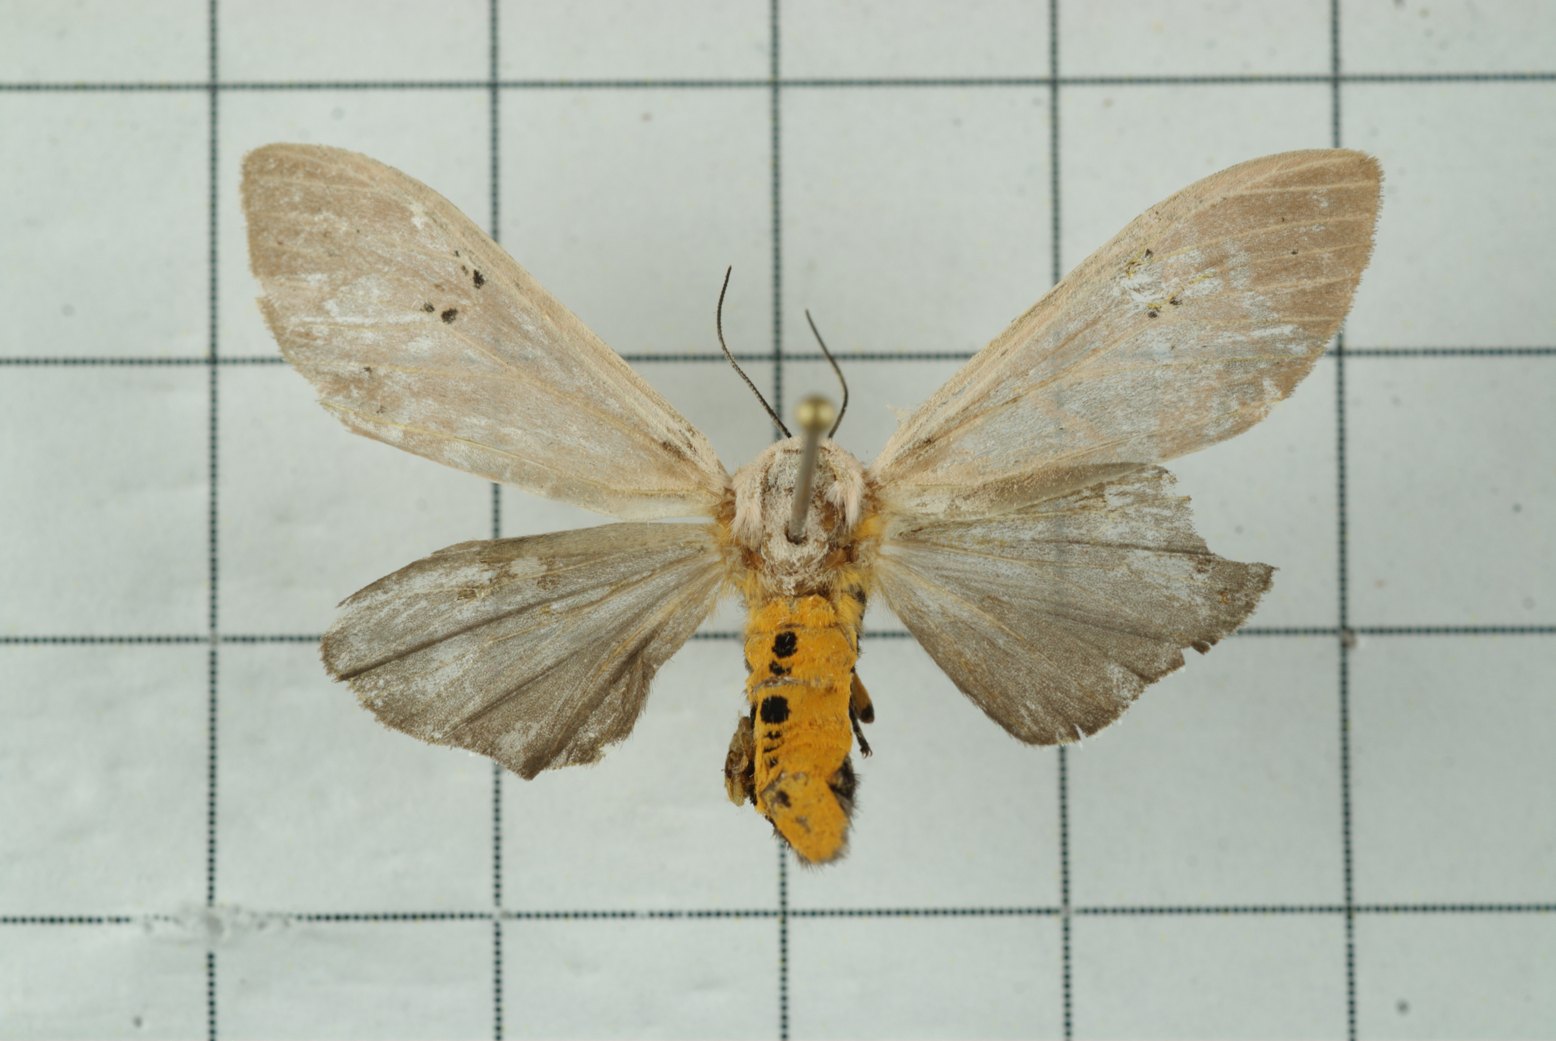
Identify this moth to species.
Creatonotos transiens koni
